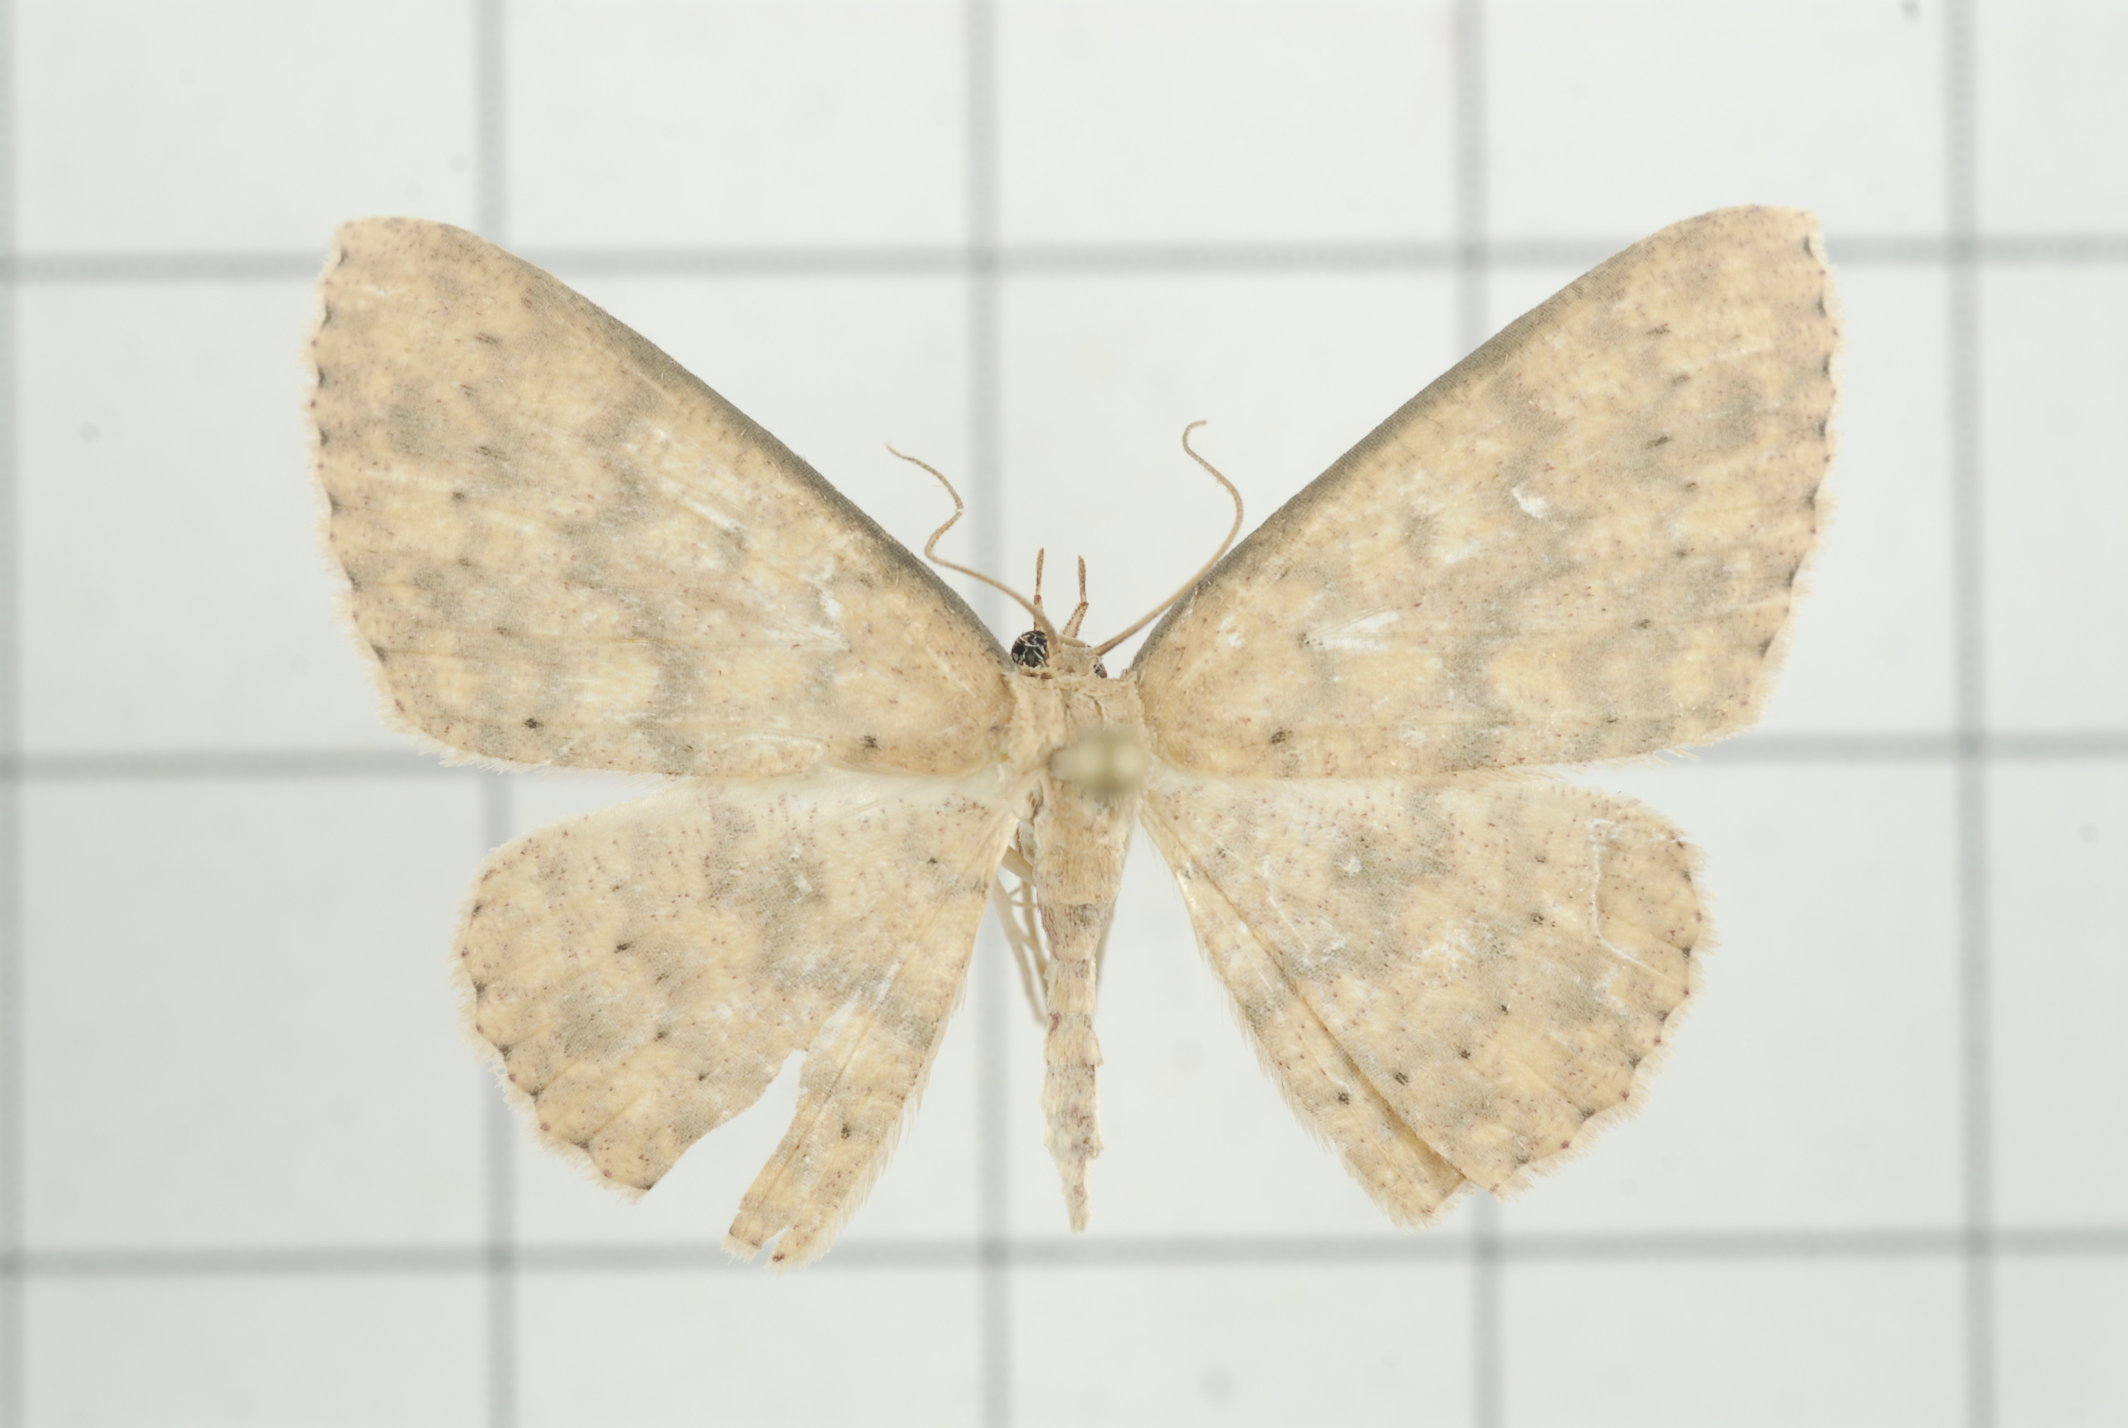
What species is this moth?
Perixera sarawackaria
